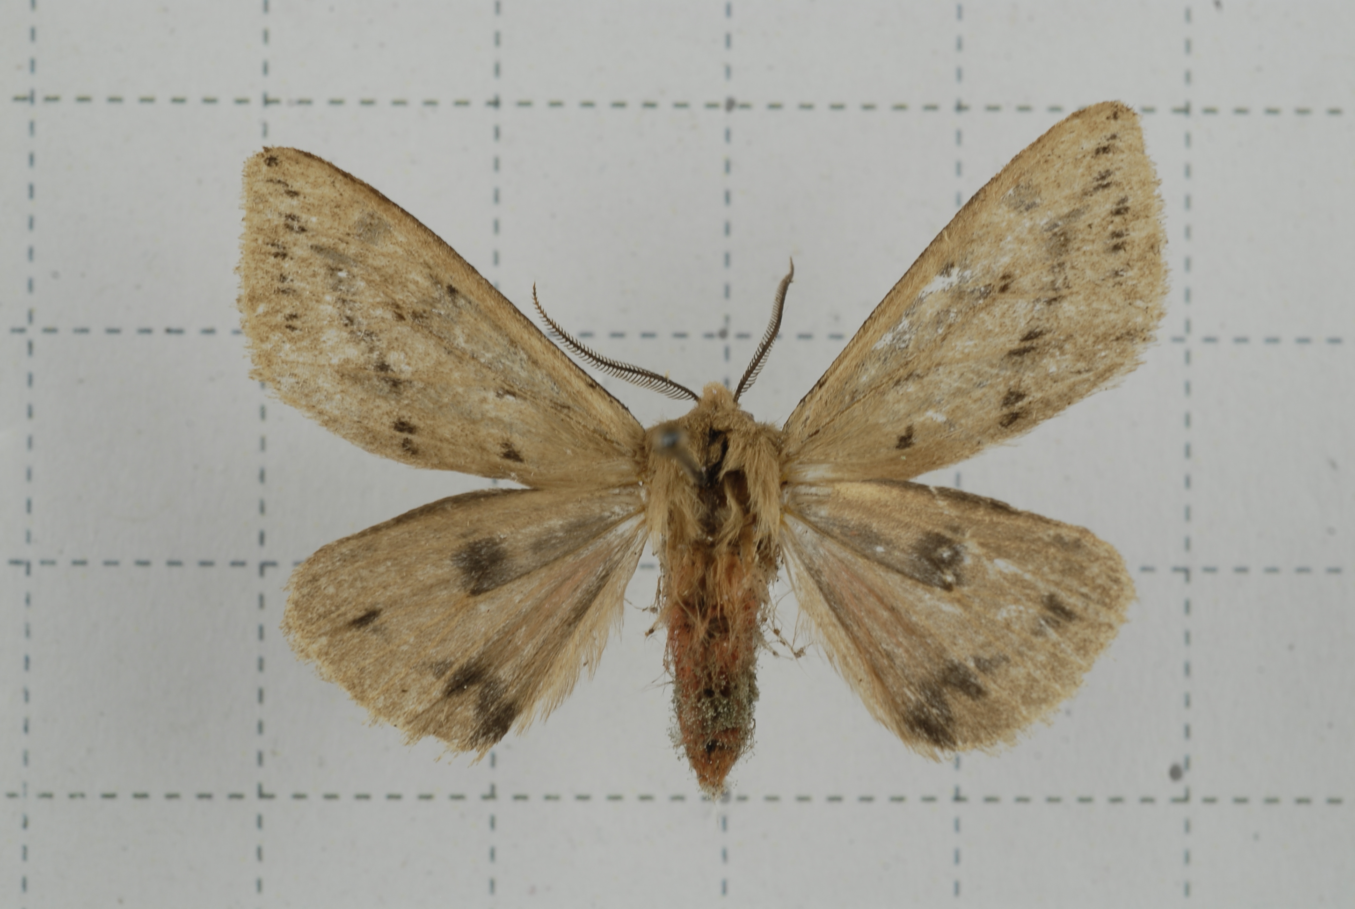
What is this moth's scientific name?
Spilosoma fumida
